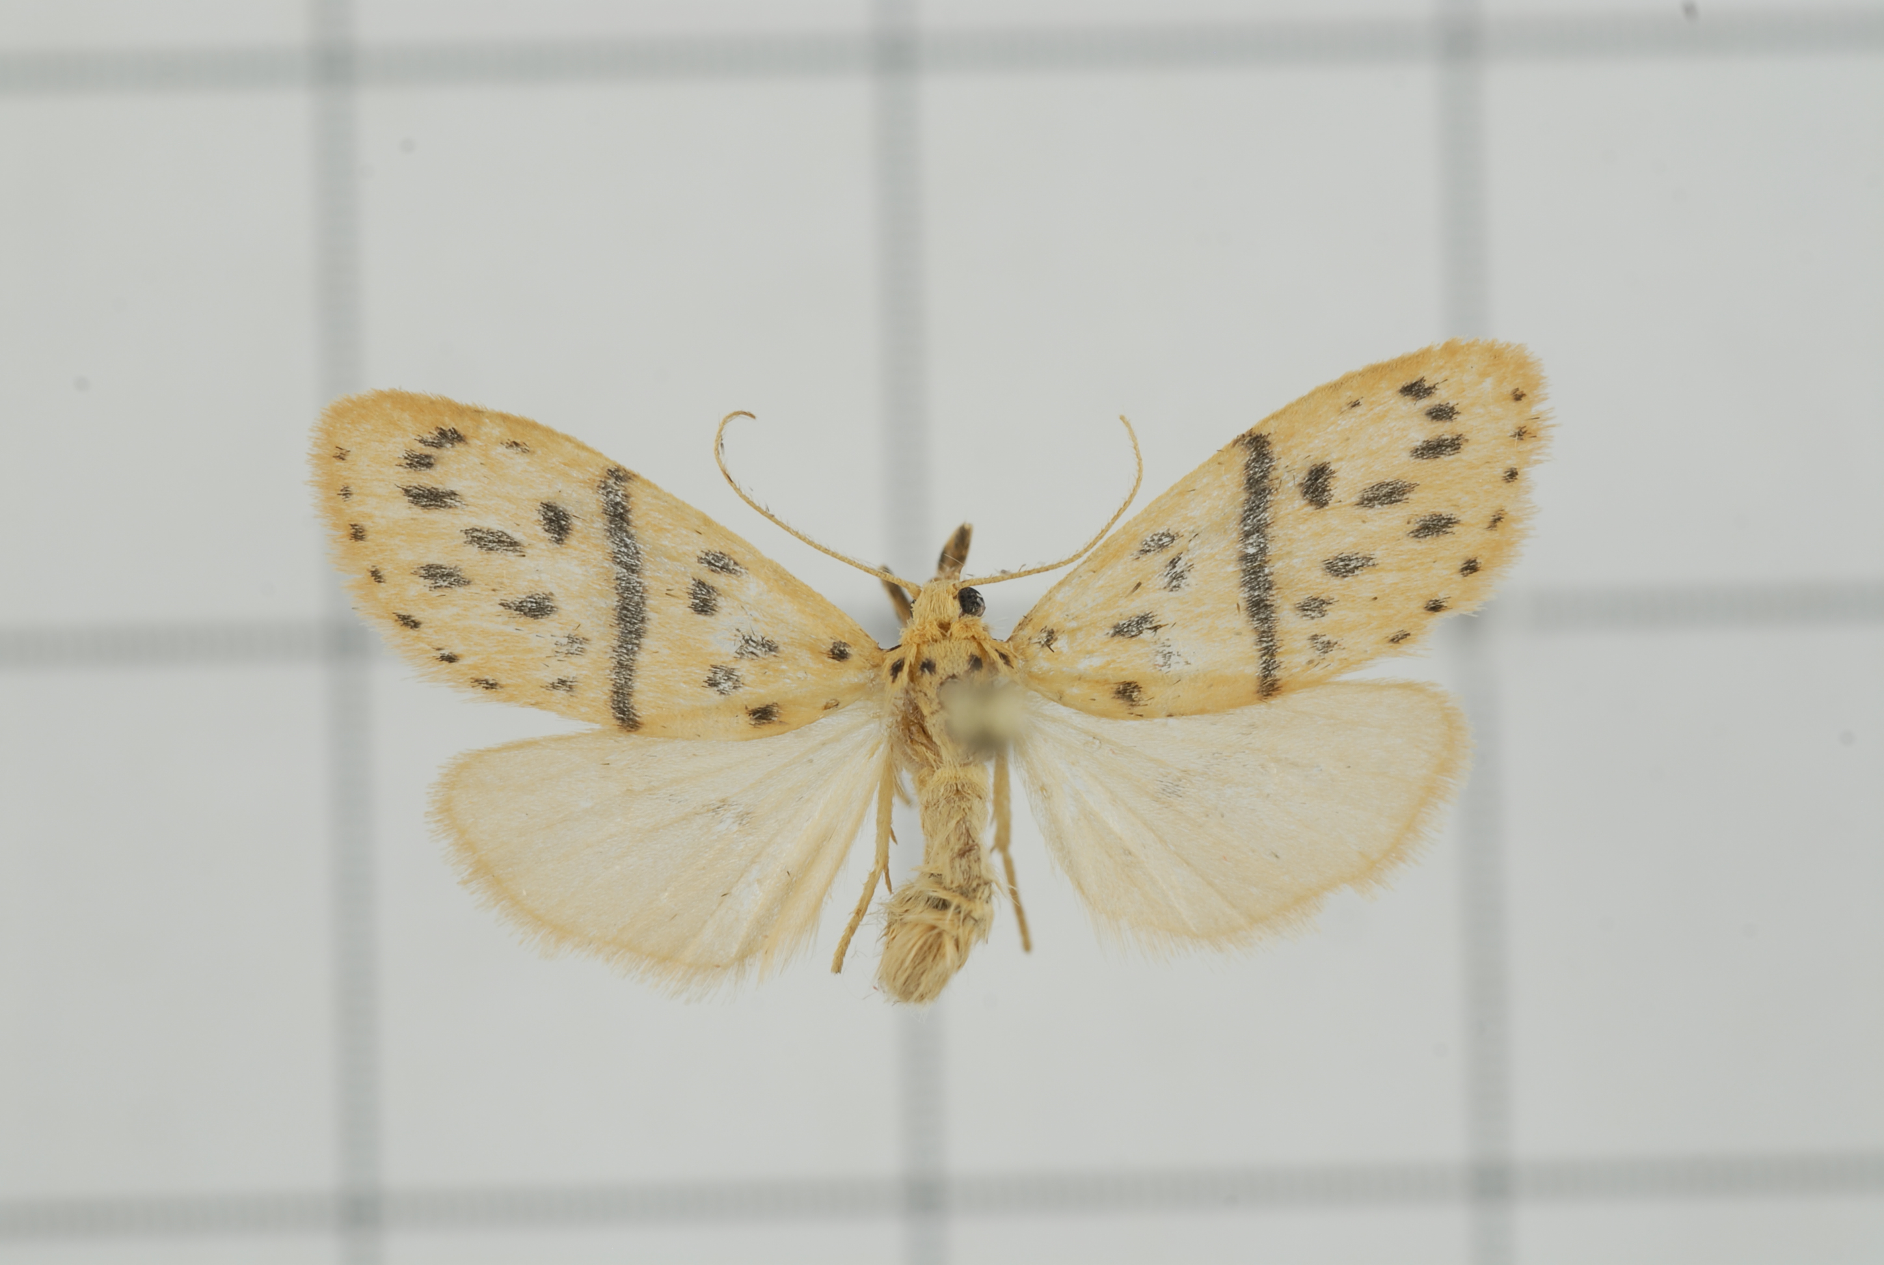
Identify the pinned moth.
Miltochrista arcuata
